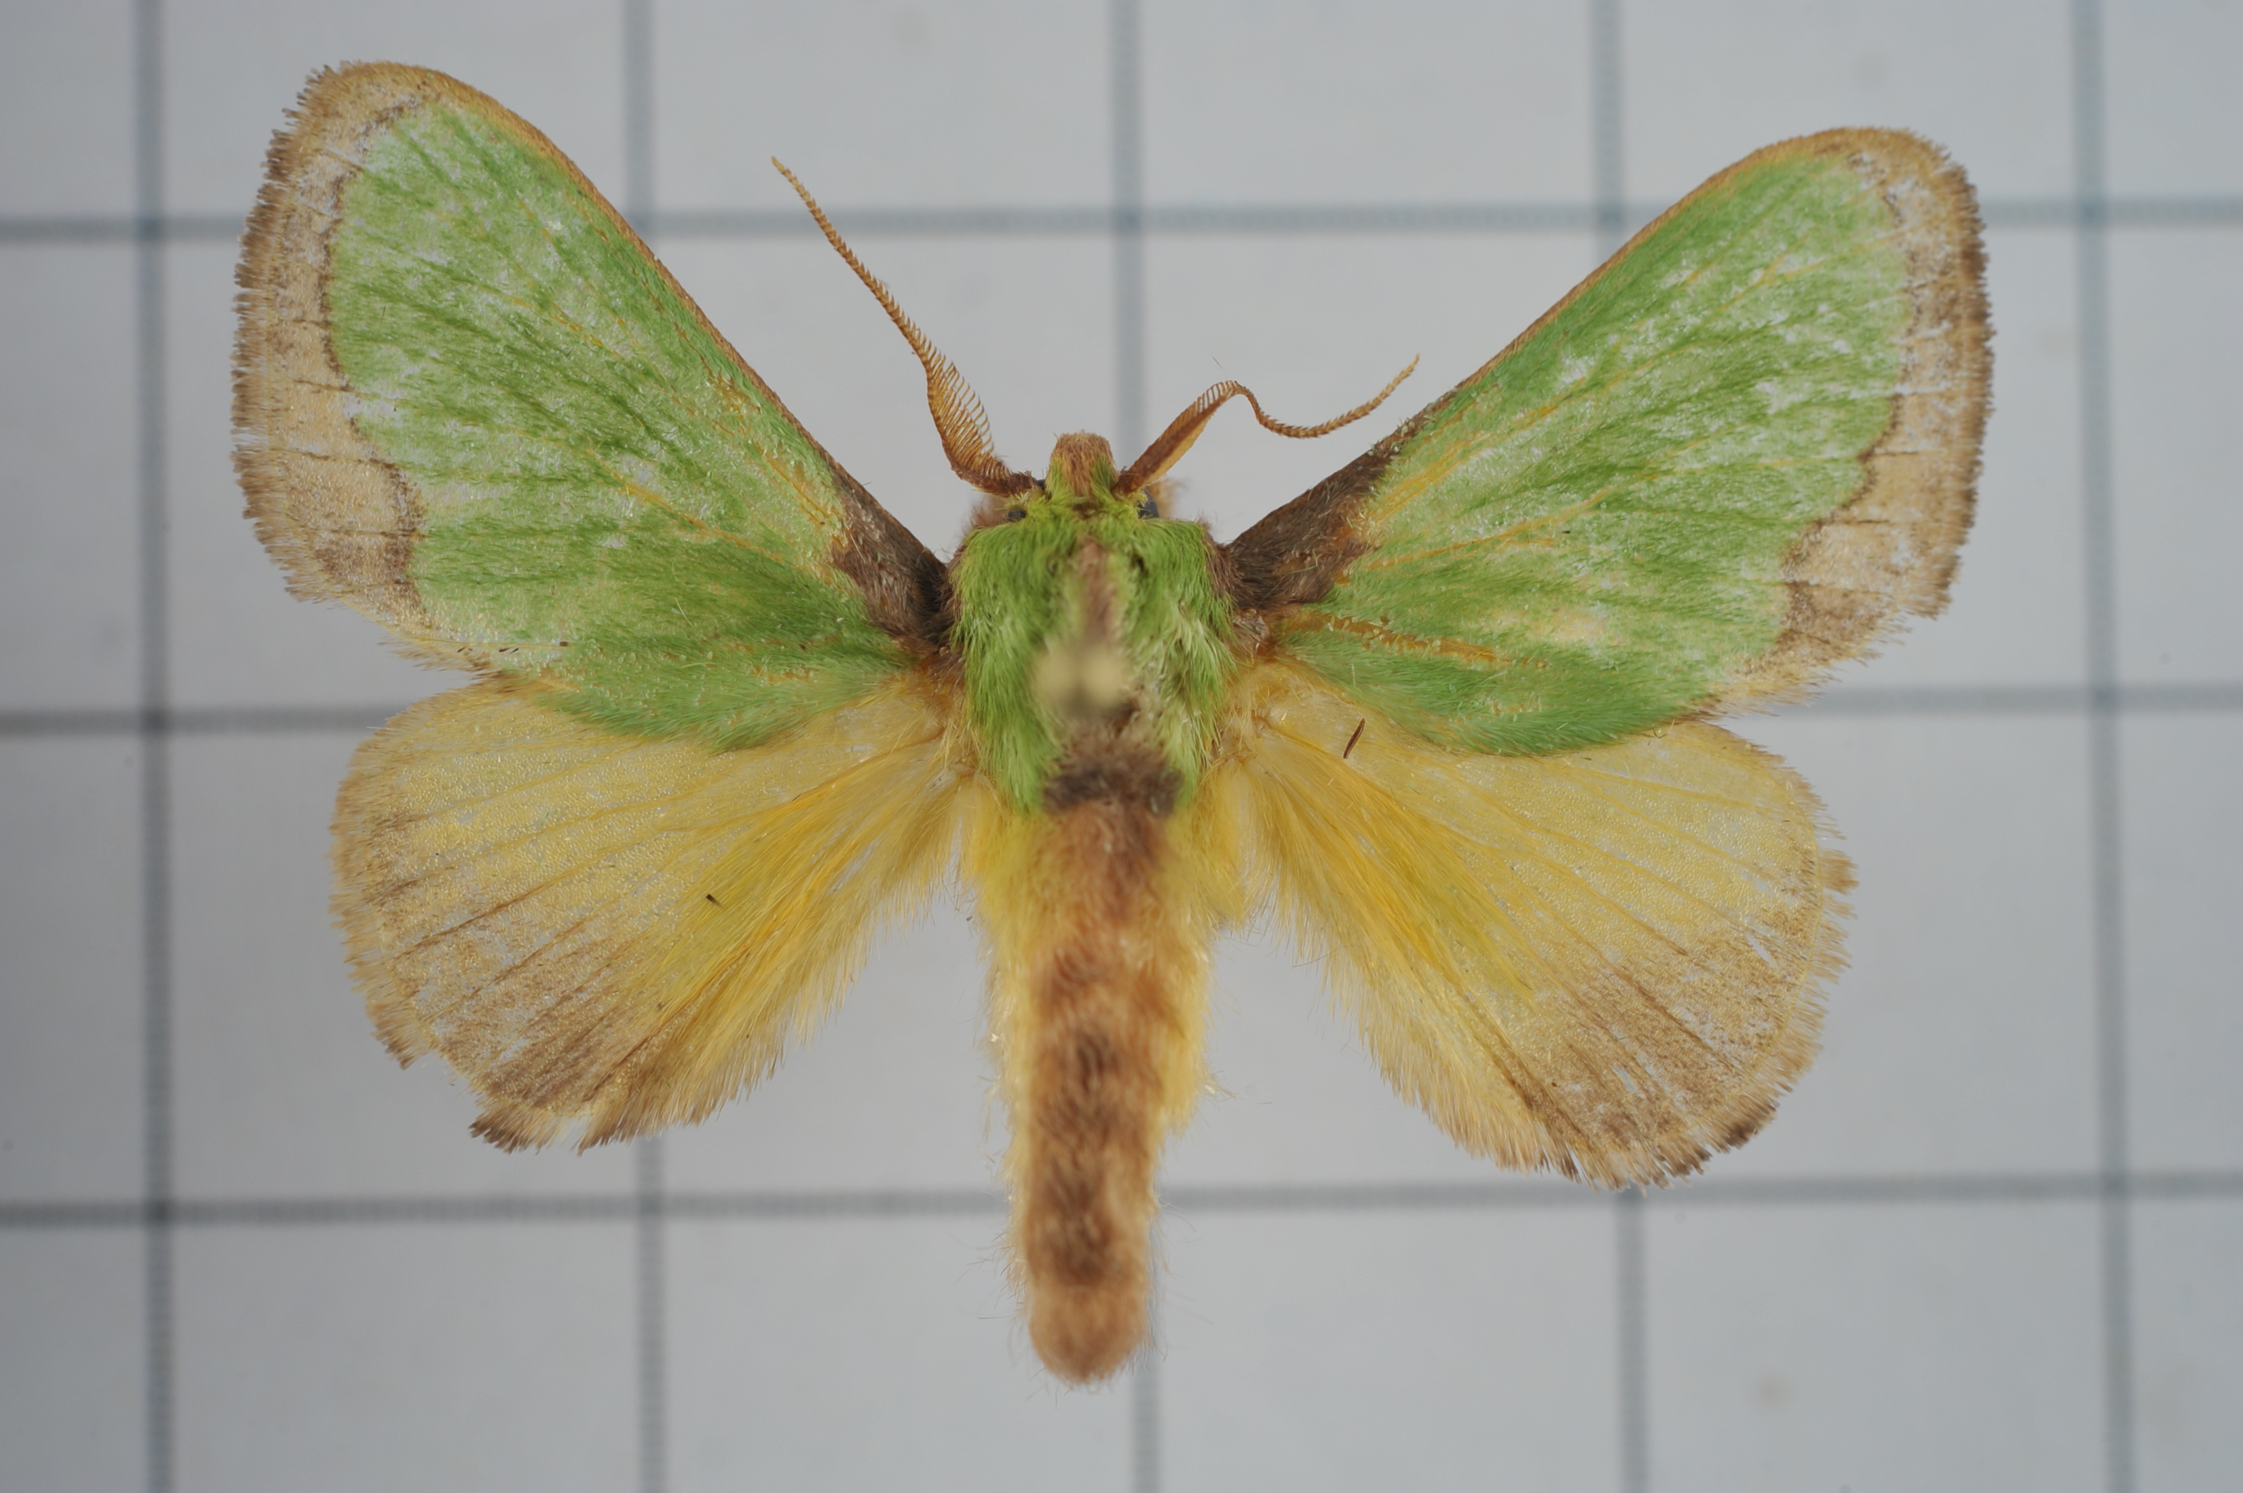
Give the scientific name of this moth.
Parasa shirakii
